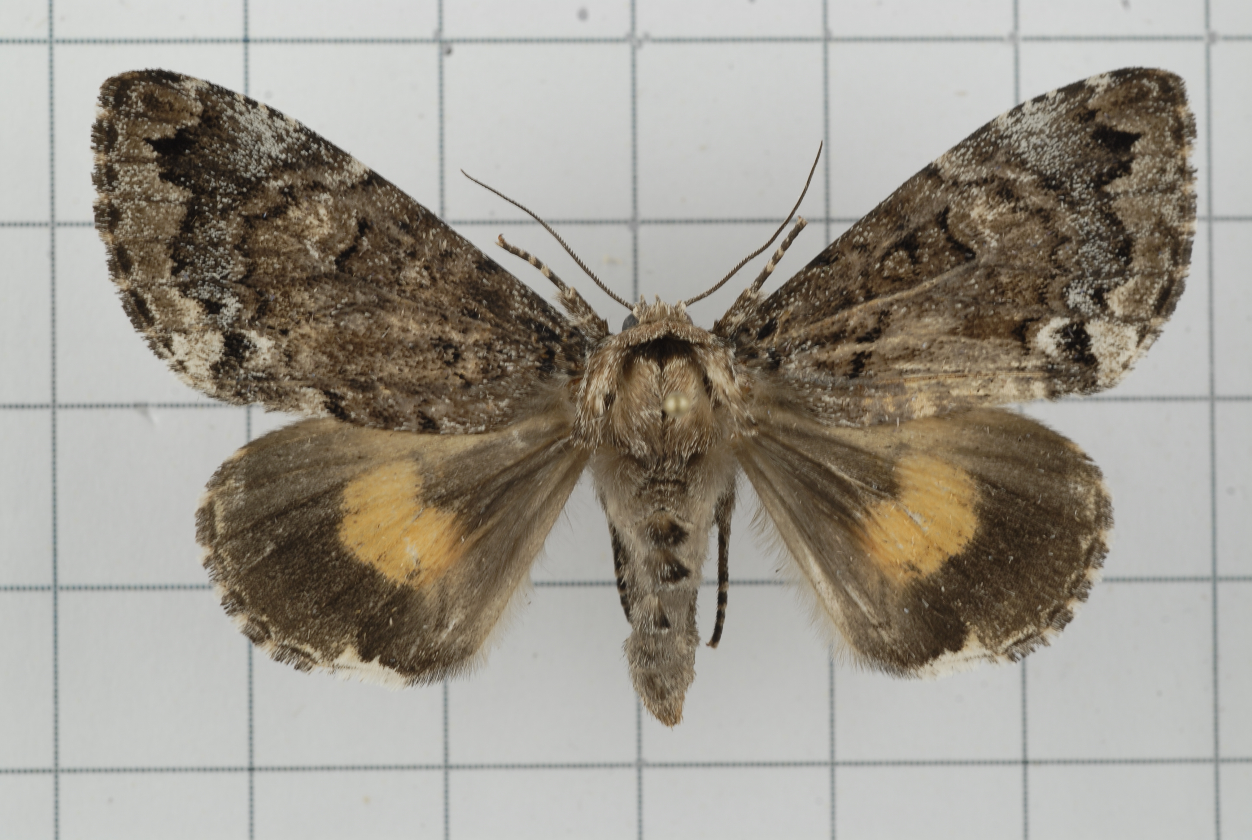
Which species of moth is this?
Trisuloides sericea sericea
